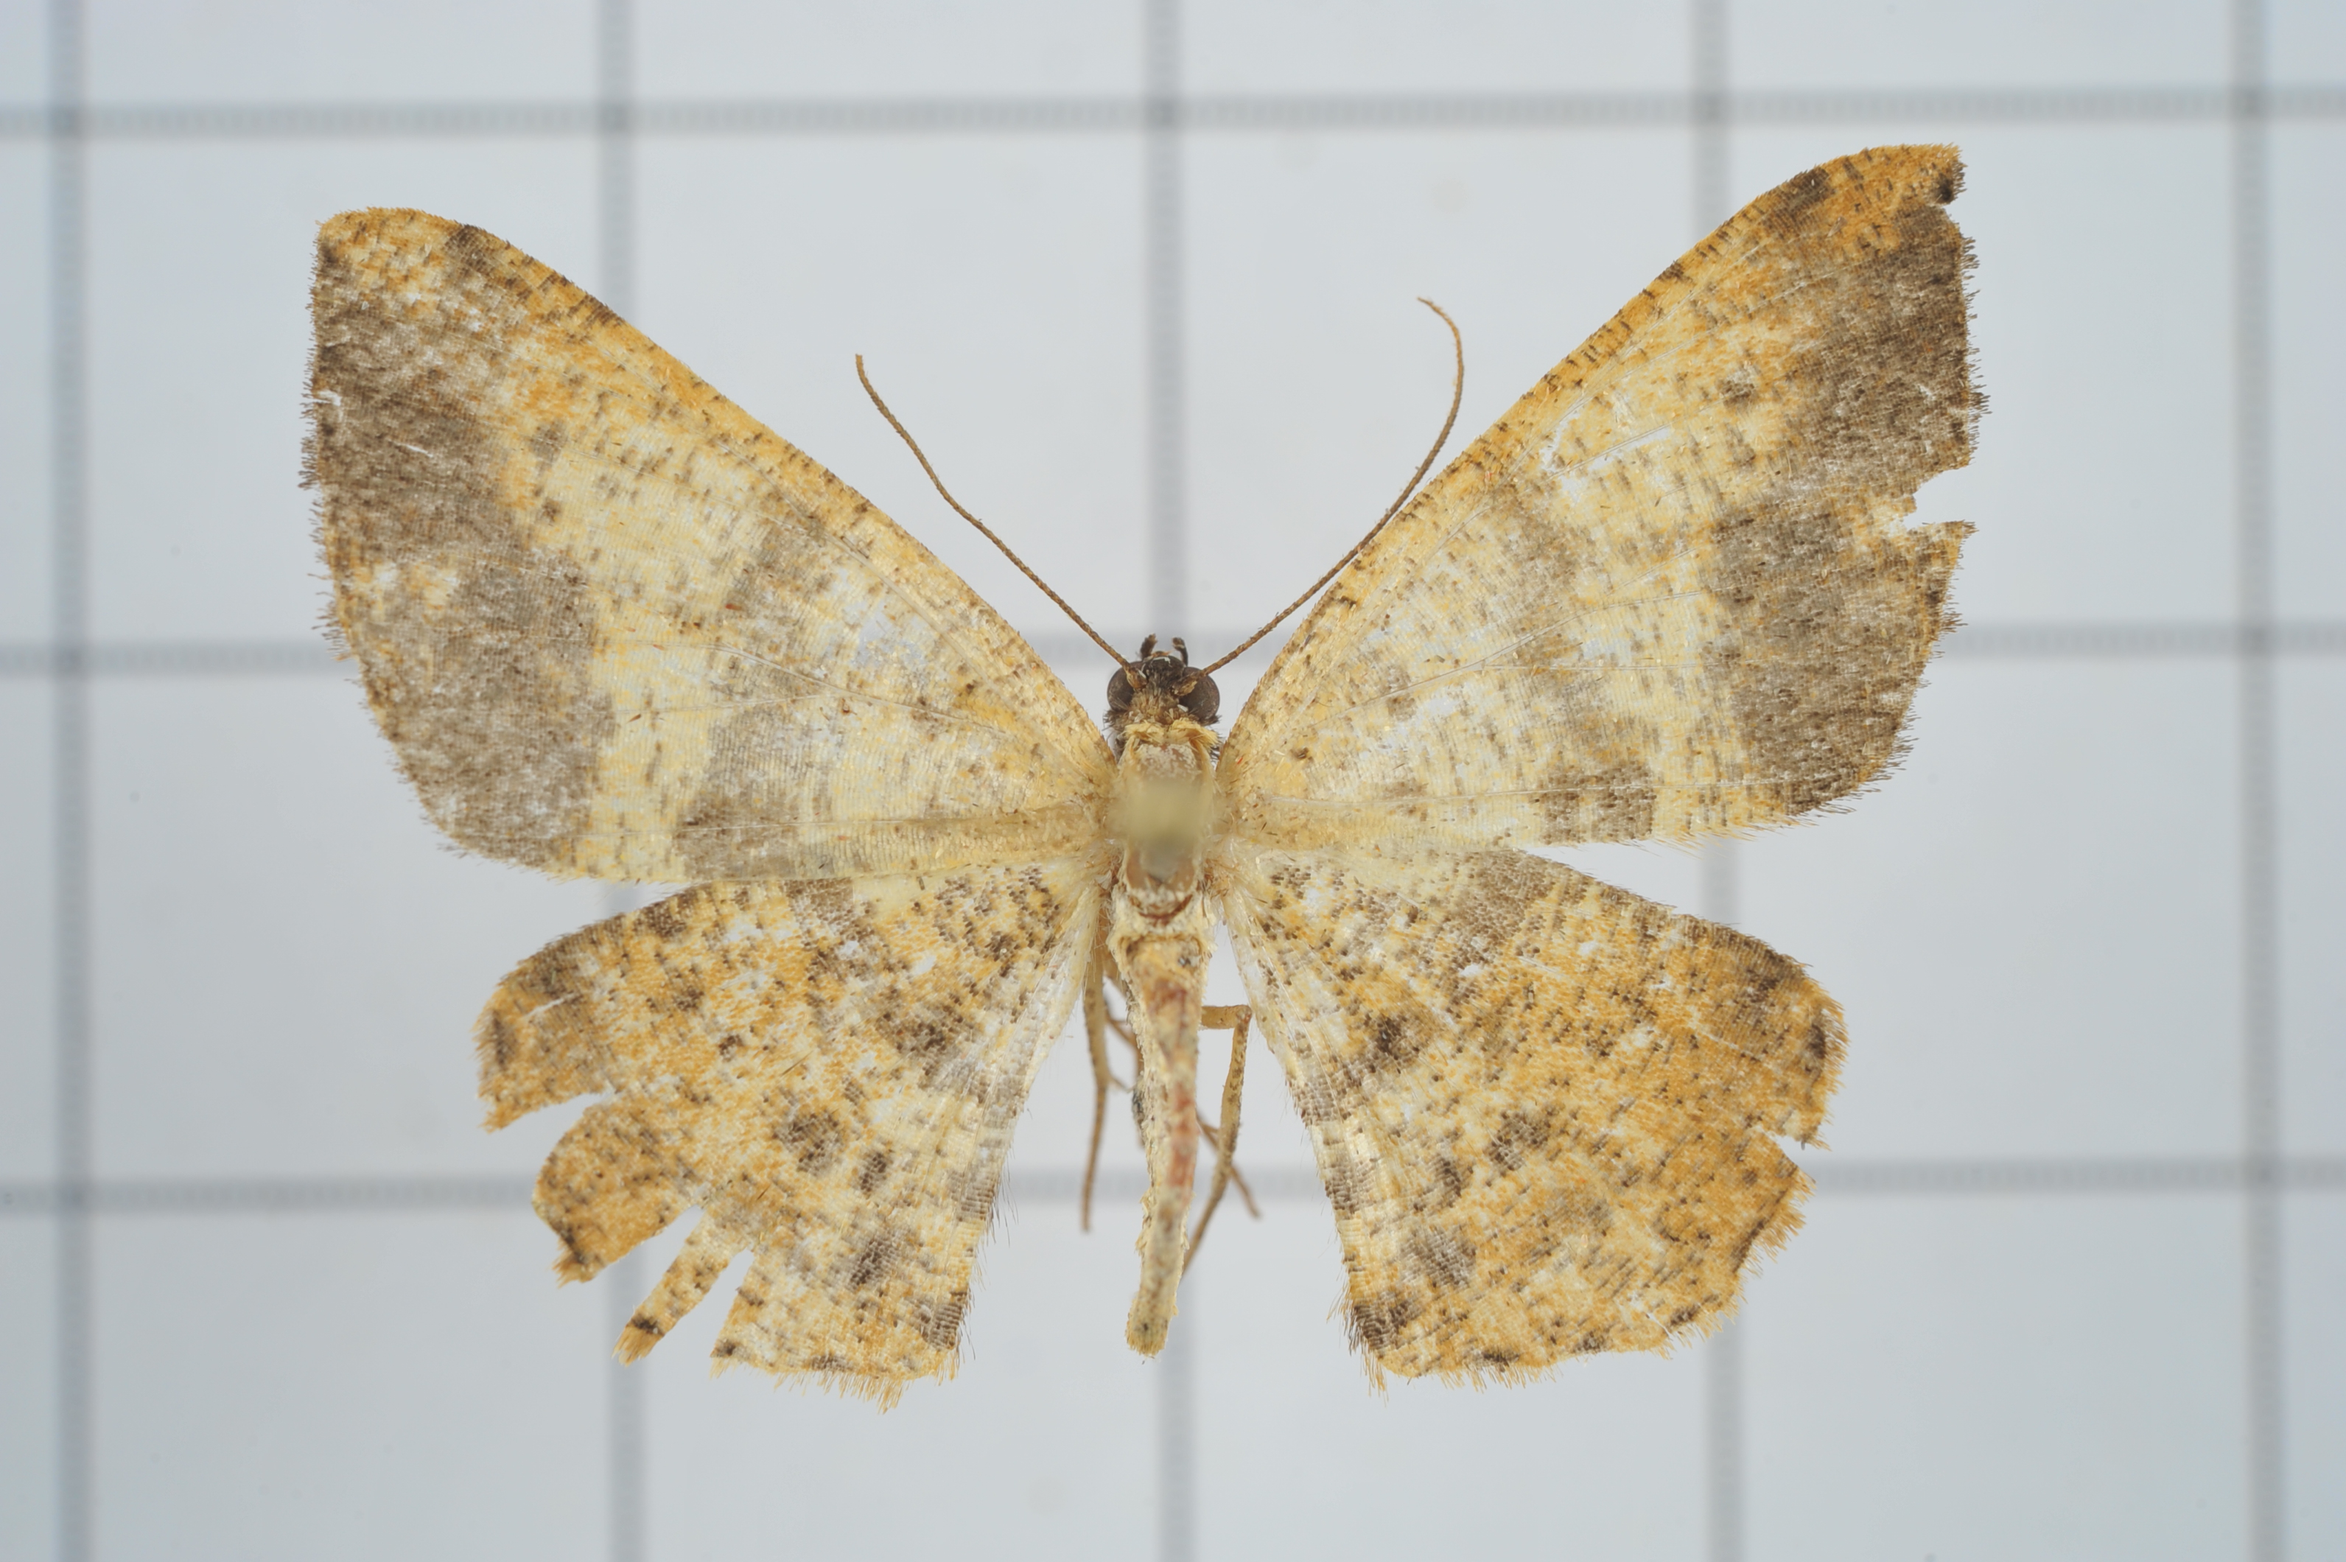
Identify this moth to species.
Lophobates inchoata
